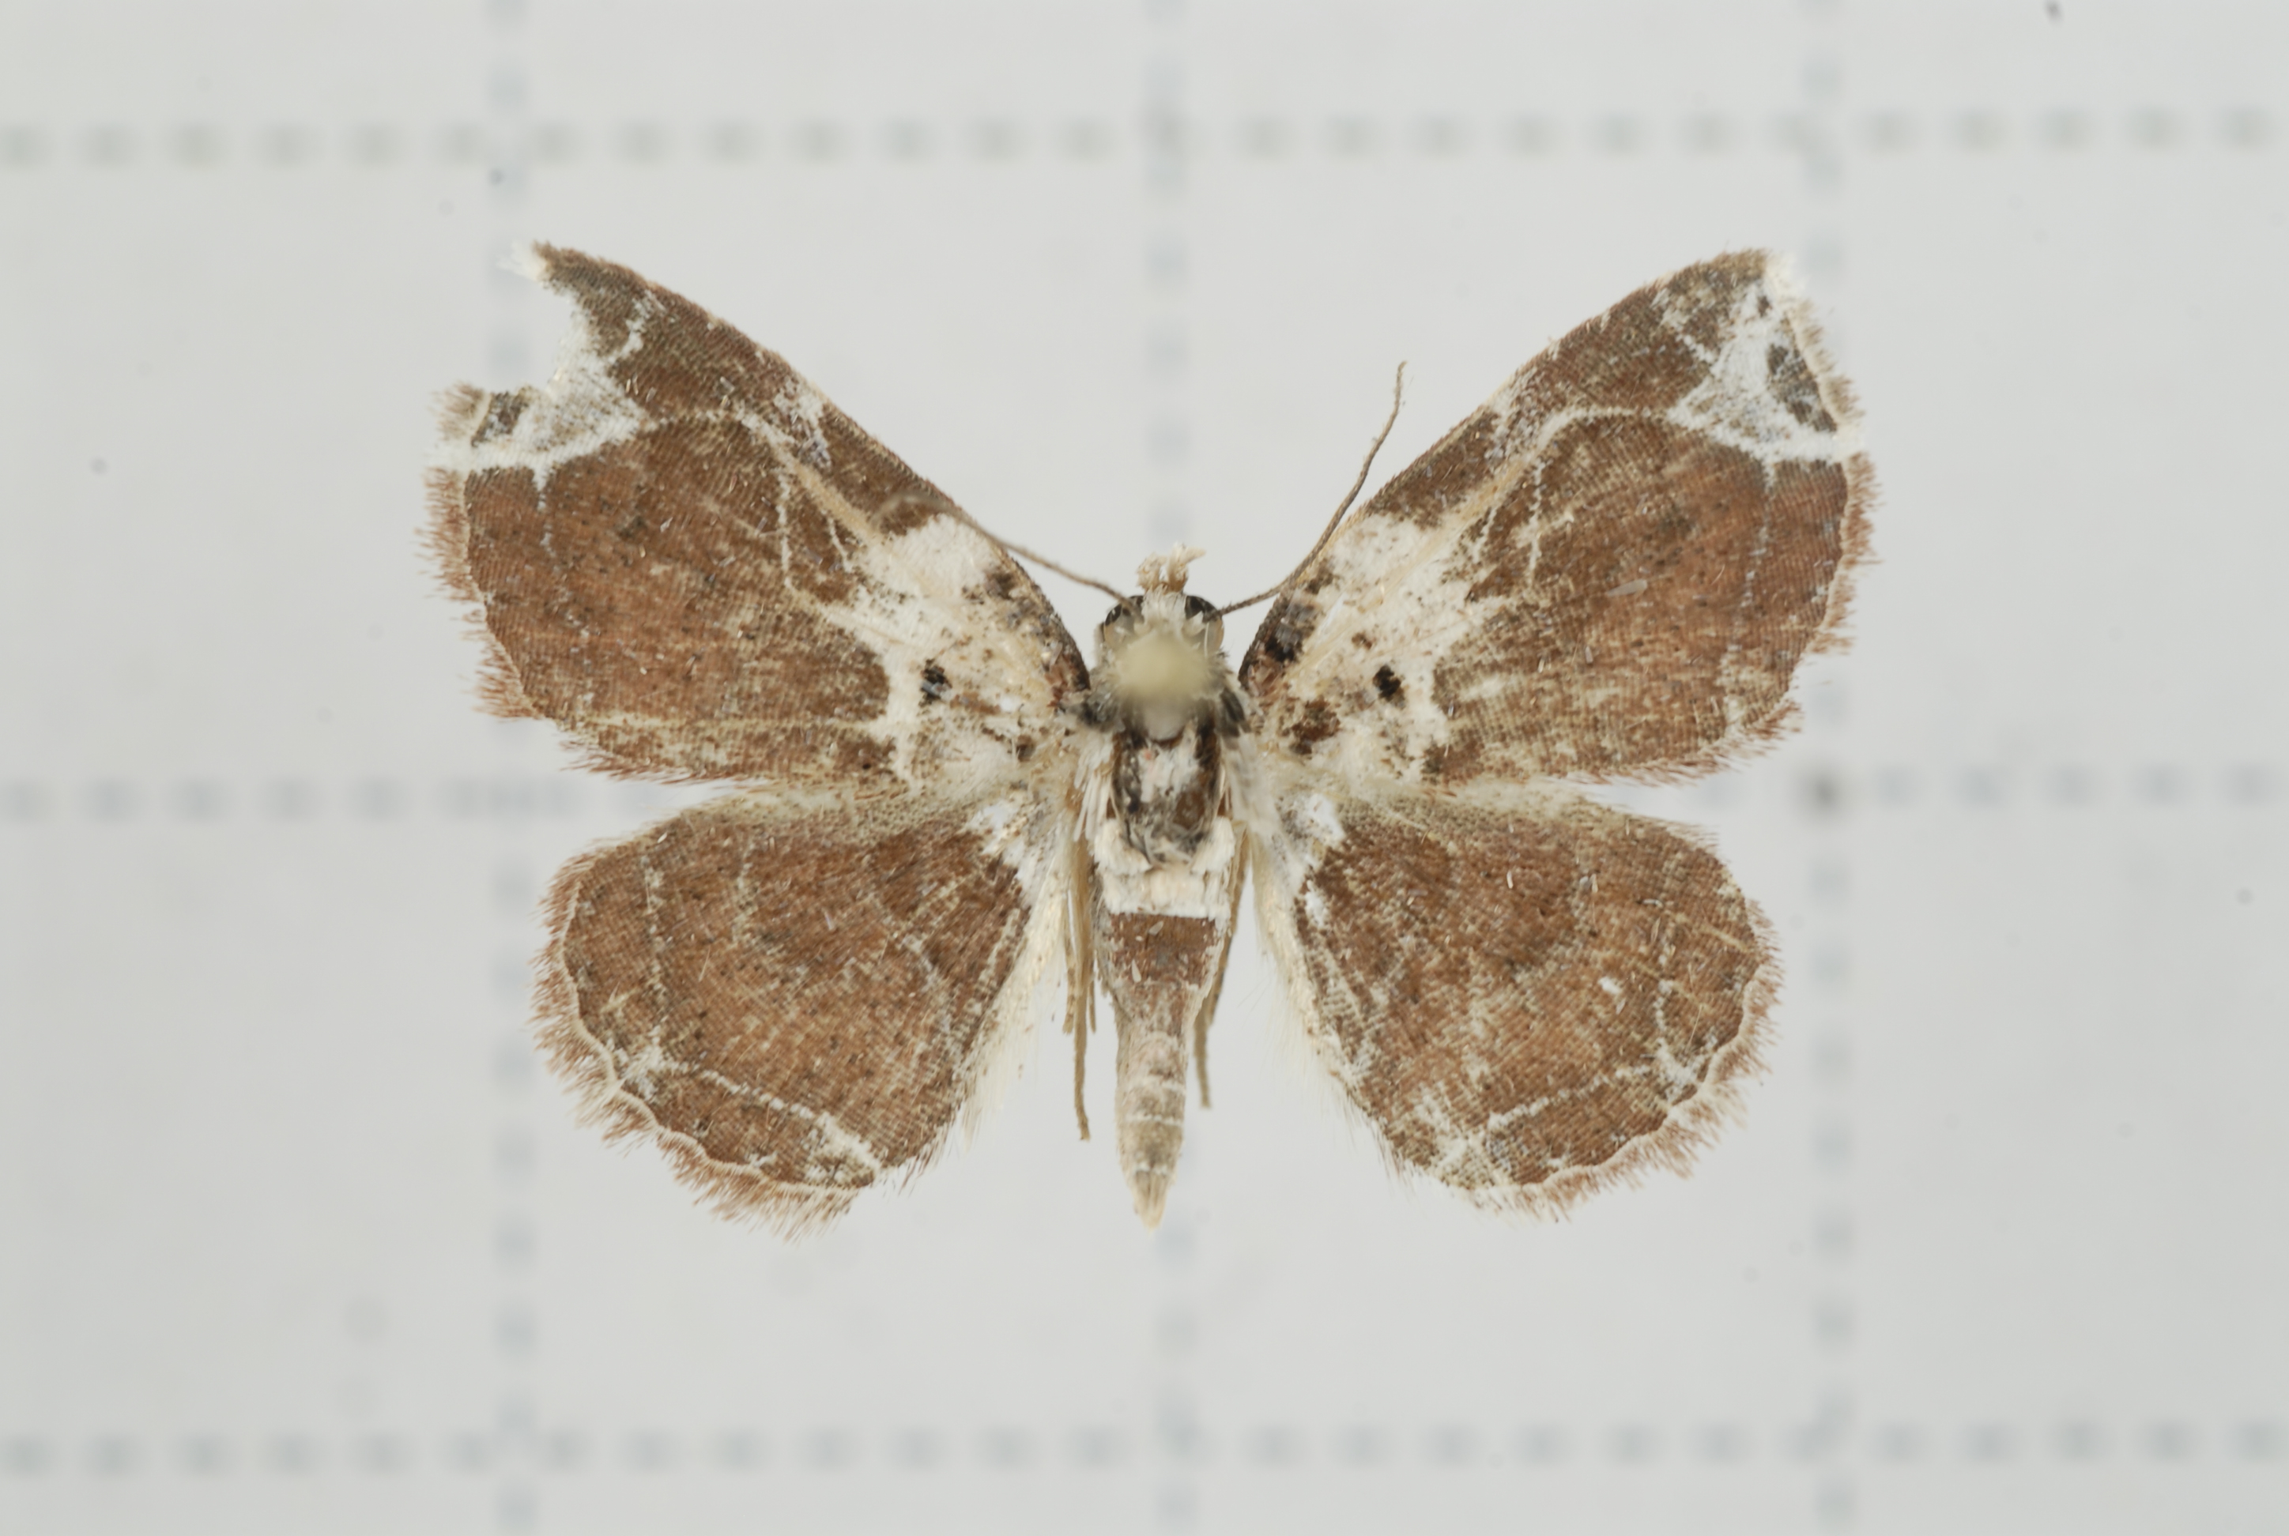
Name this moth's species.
Cruxoruza decorata
